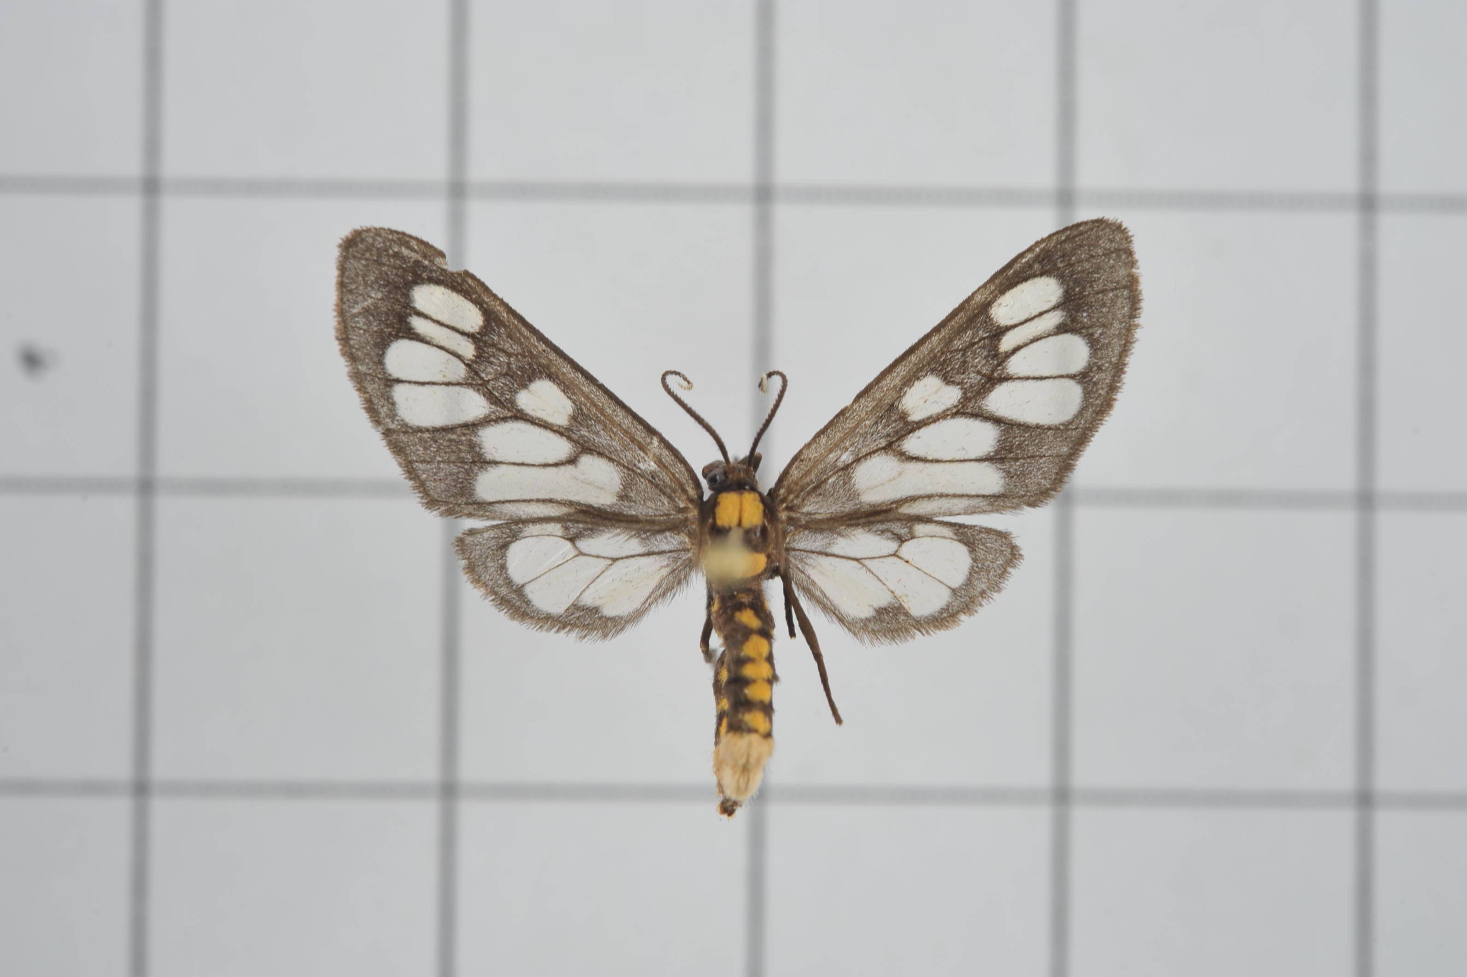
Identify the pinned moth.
Eressa confinis finitima
